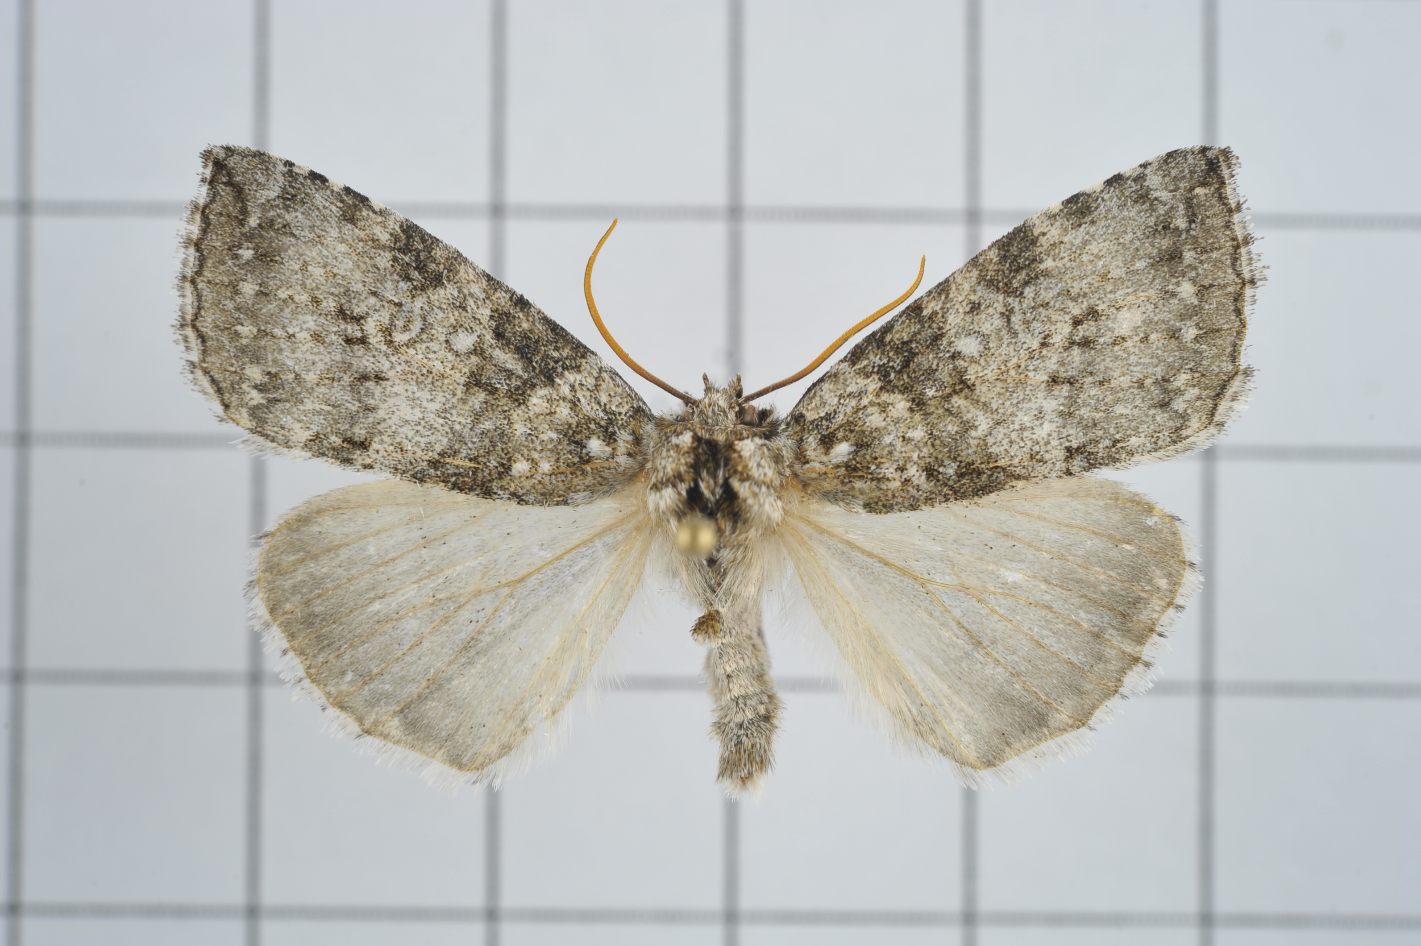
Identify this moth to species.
Parapsestis argenteopicta taiwana
